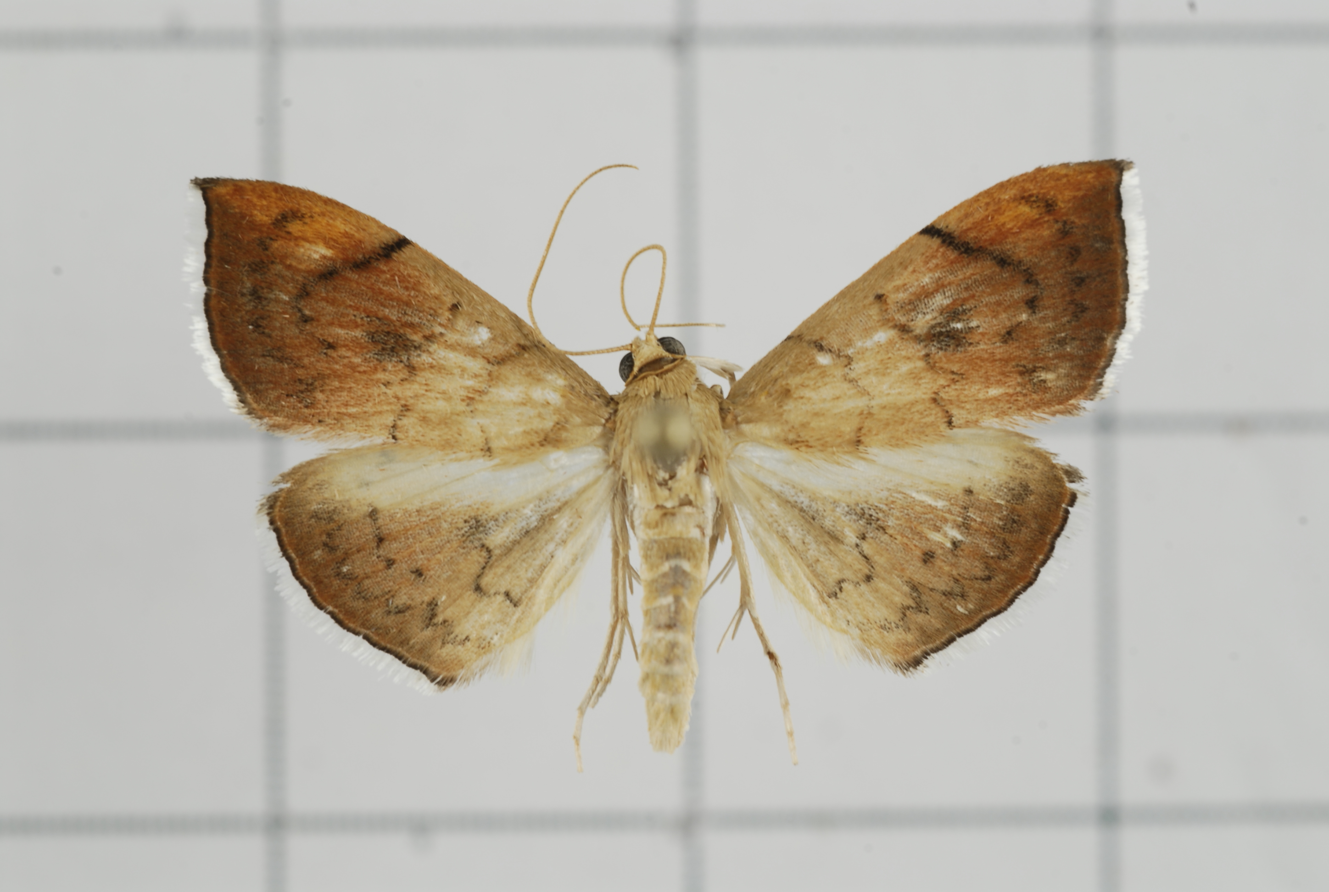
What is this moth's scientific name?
Hyalobathra coenostolalis
